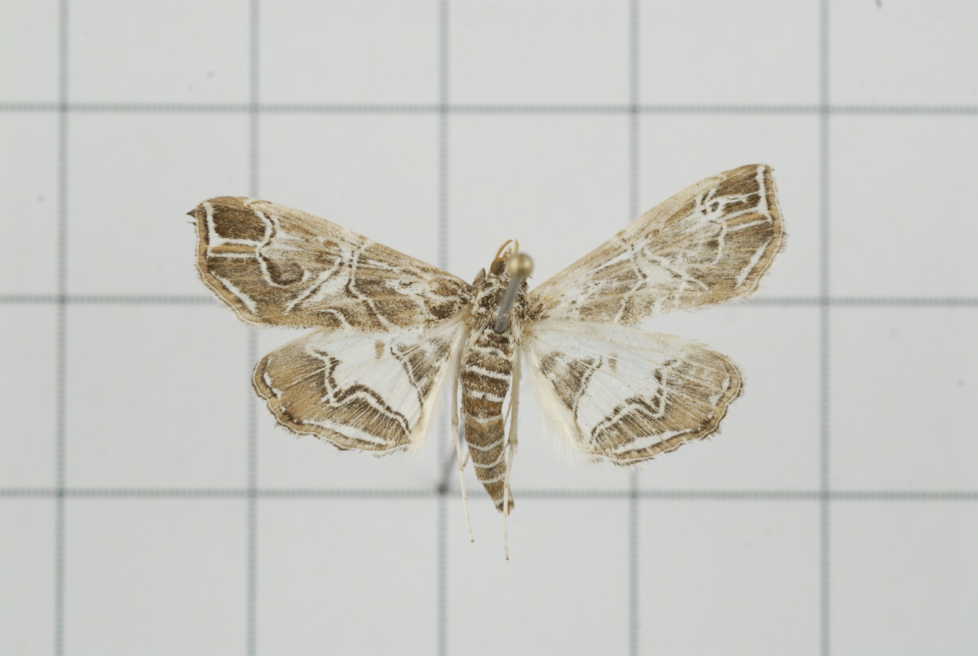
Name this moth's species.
Paracymoriza vagalis
